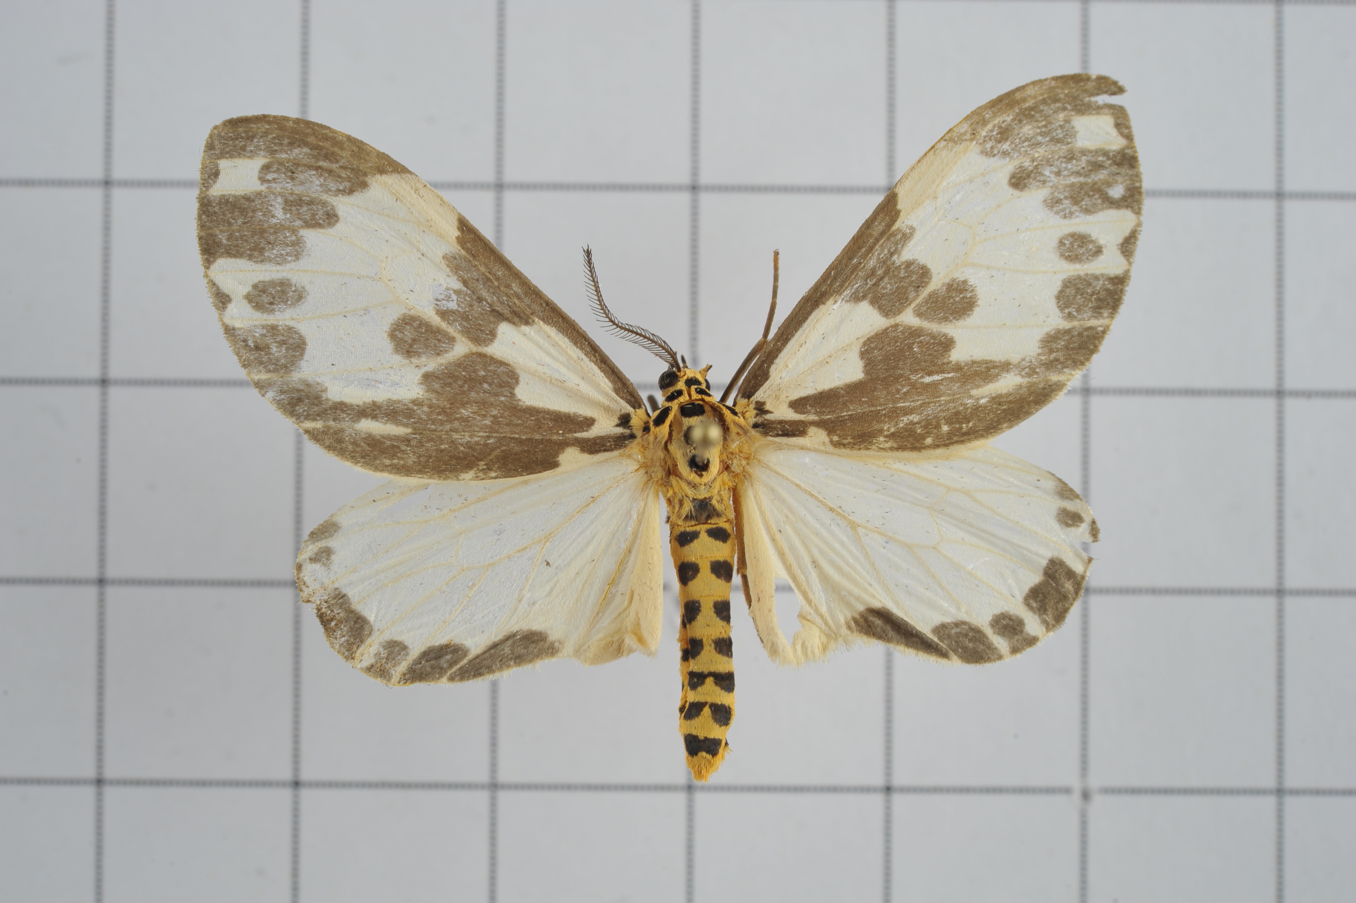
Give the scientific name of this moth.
Nyctemera carissima formosana
